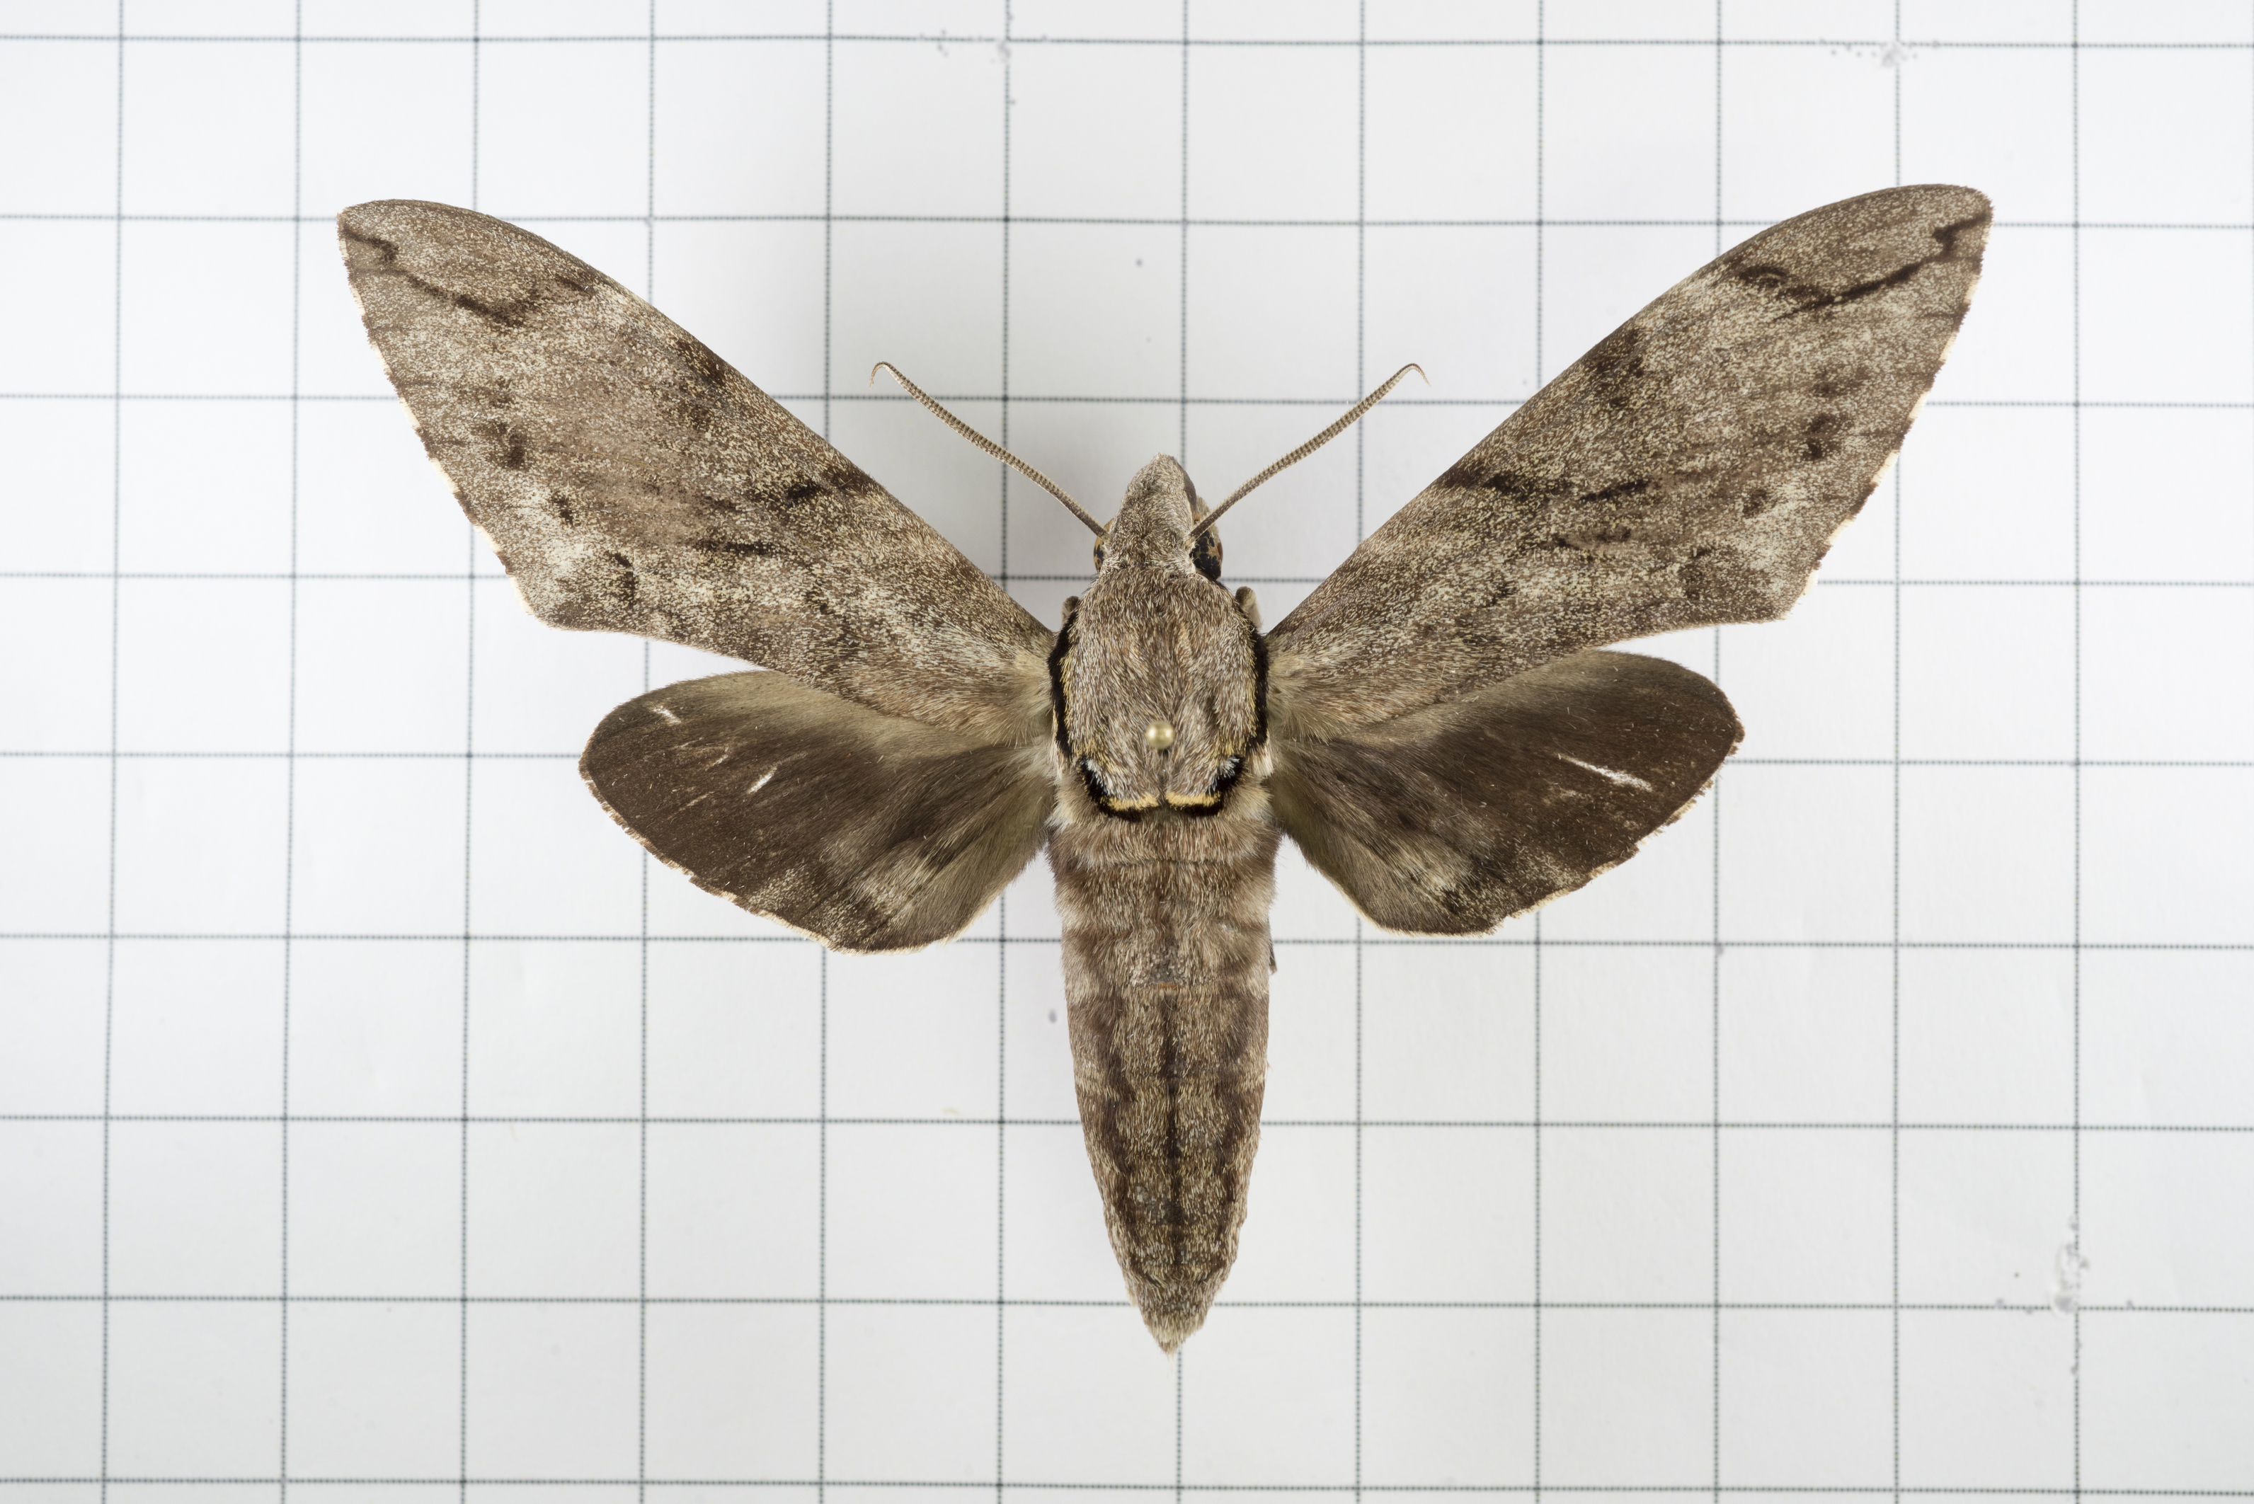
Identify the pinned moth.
Psilogramma increta
